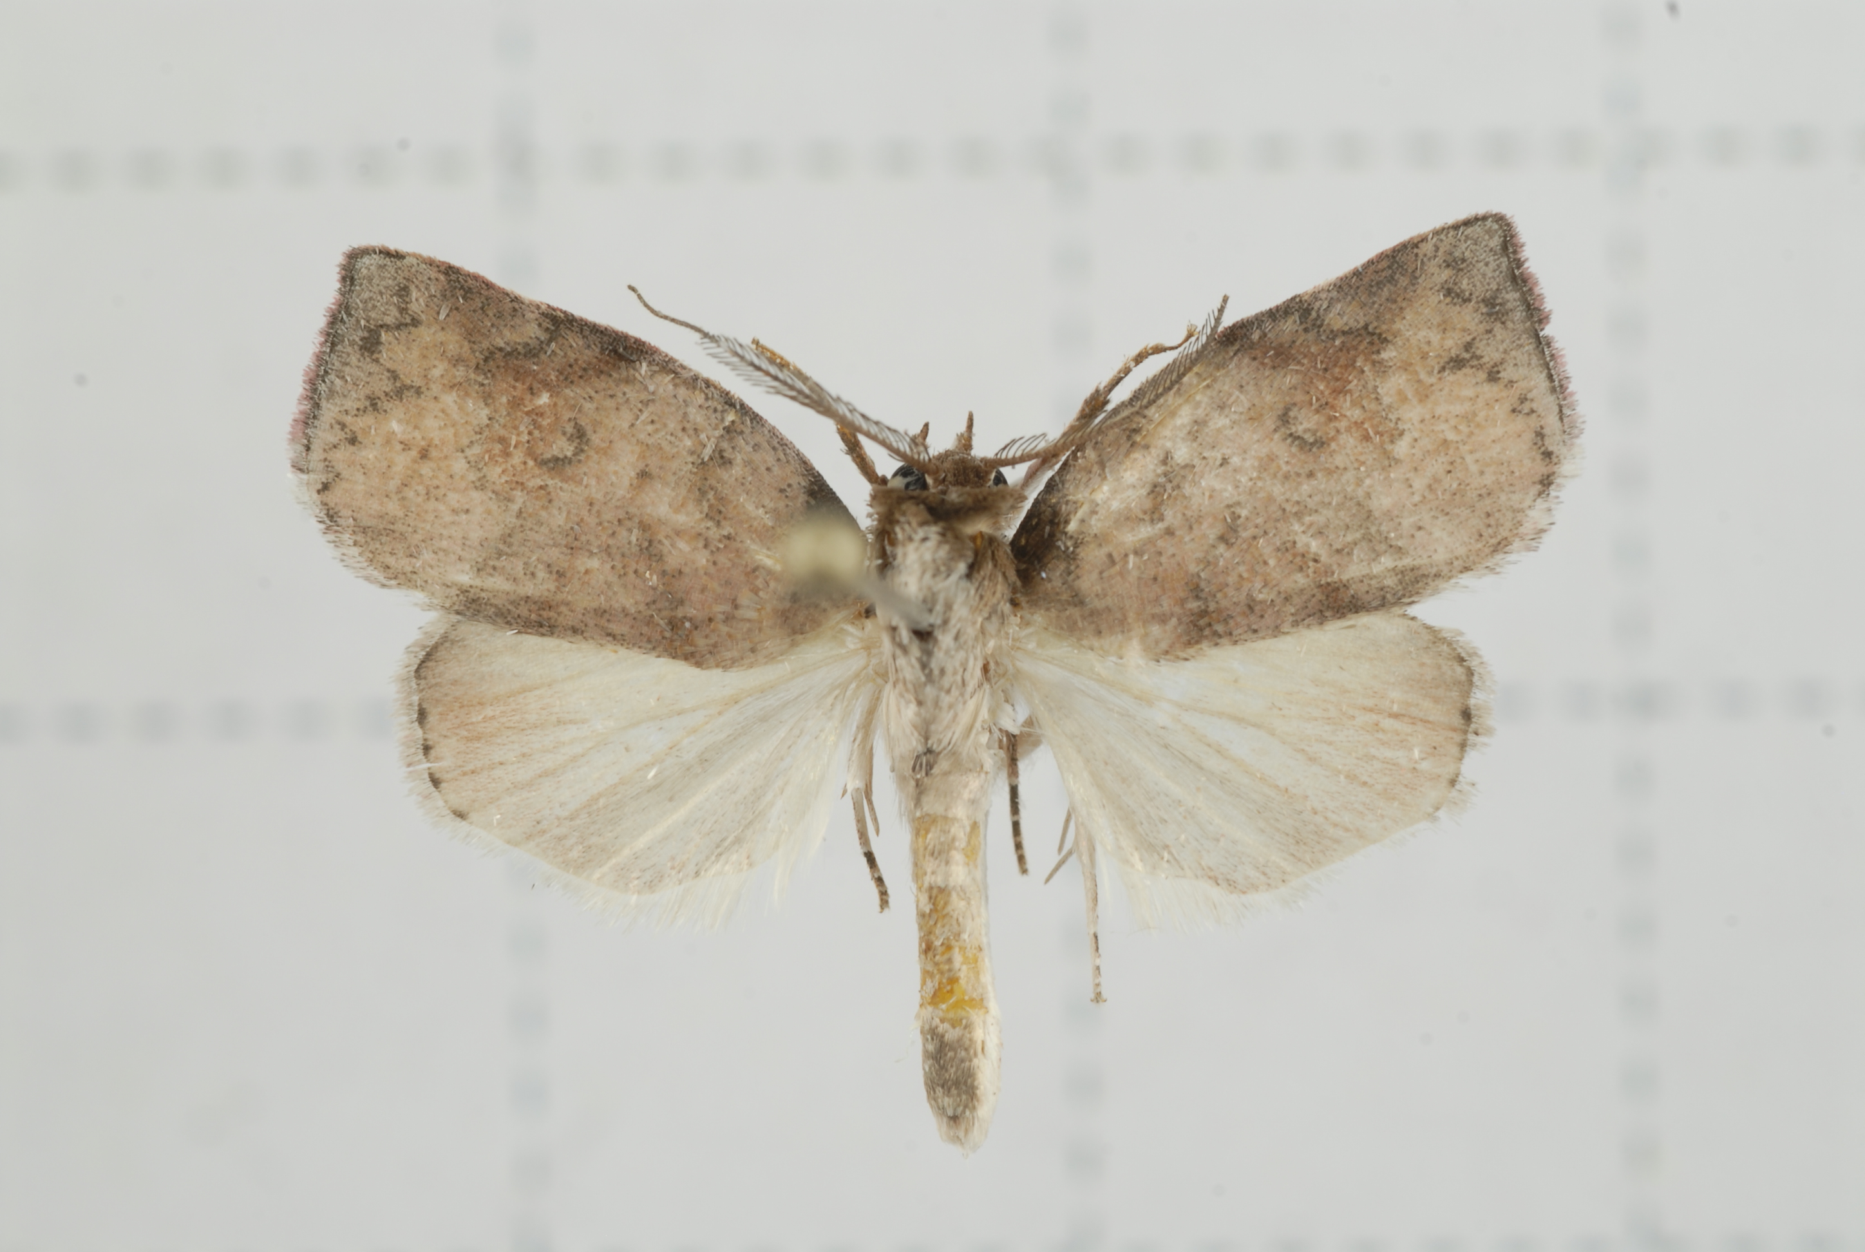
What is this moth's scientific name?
Beara tortriciformis
